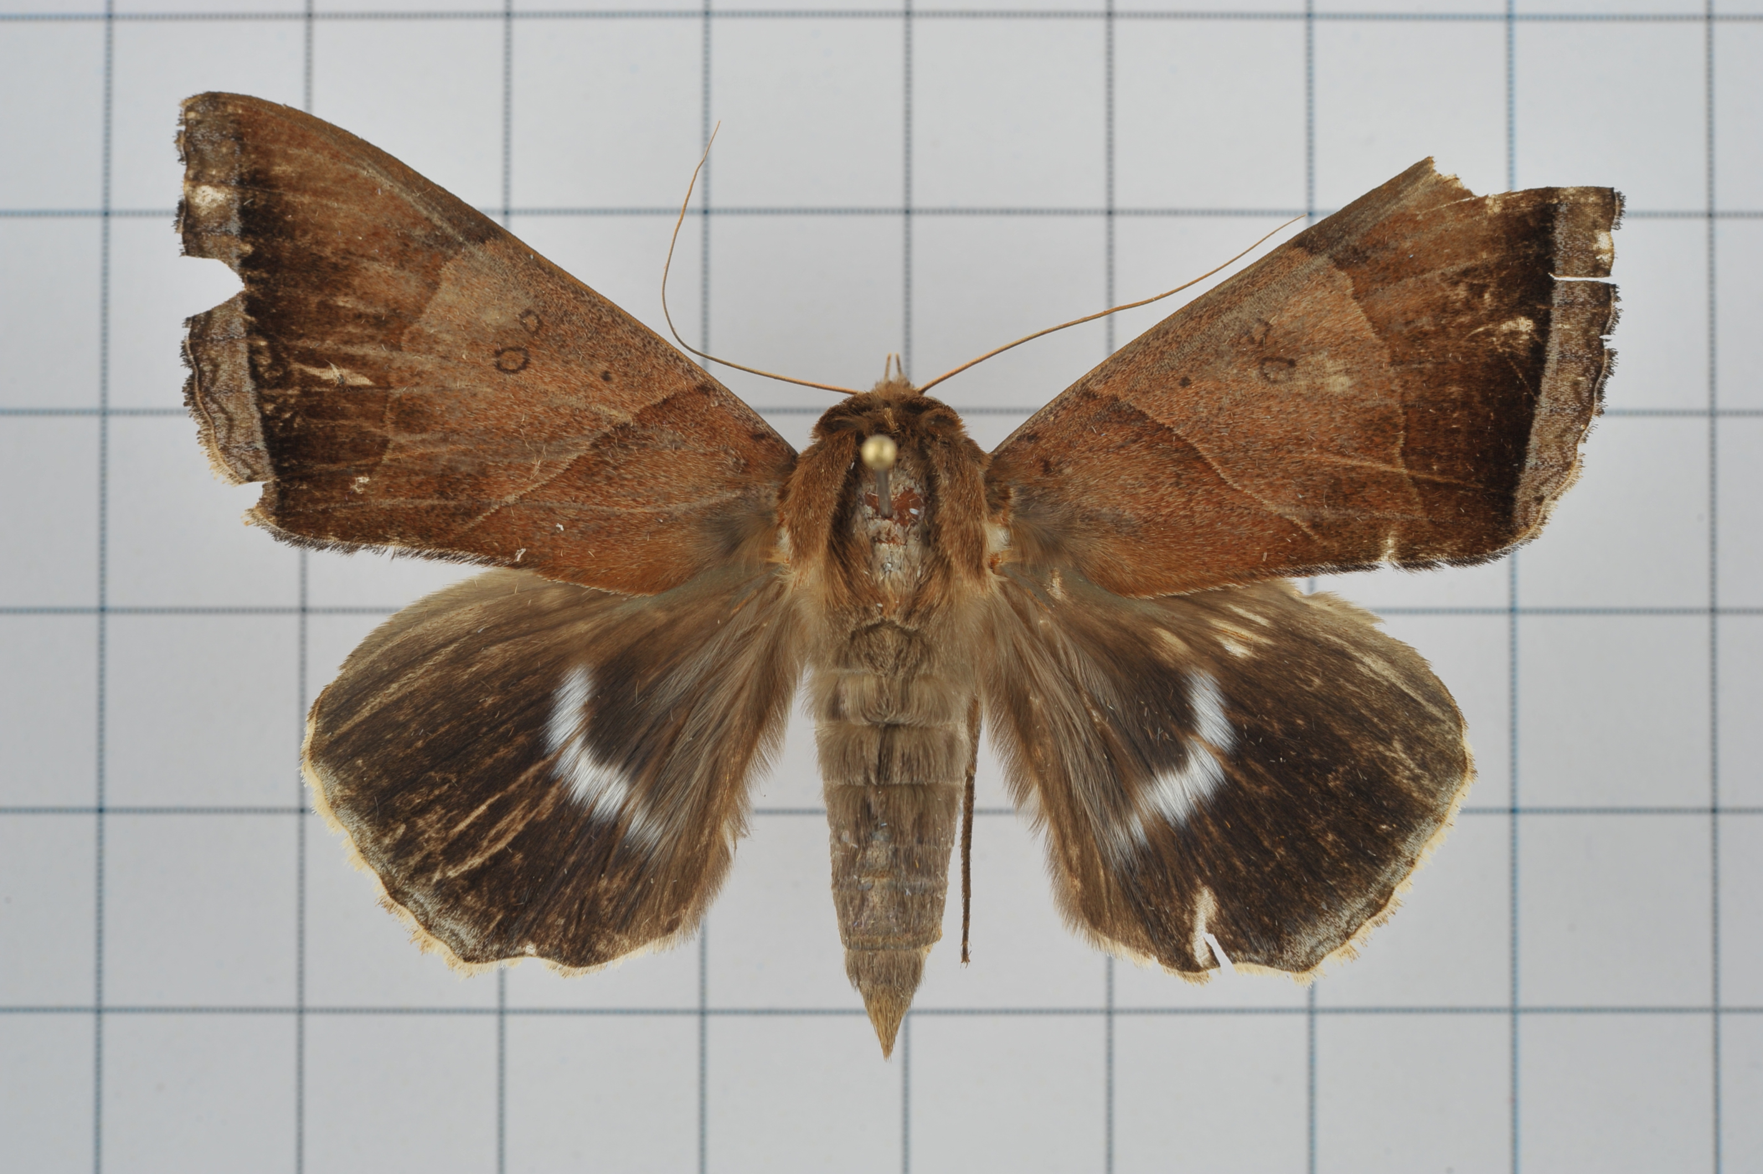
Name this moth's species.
Artena dotata
